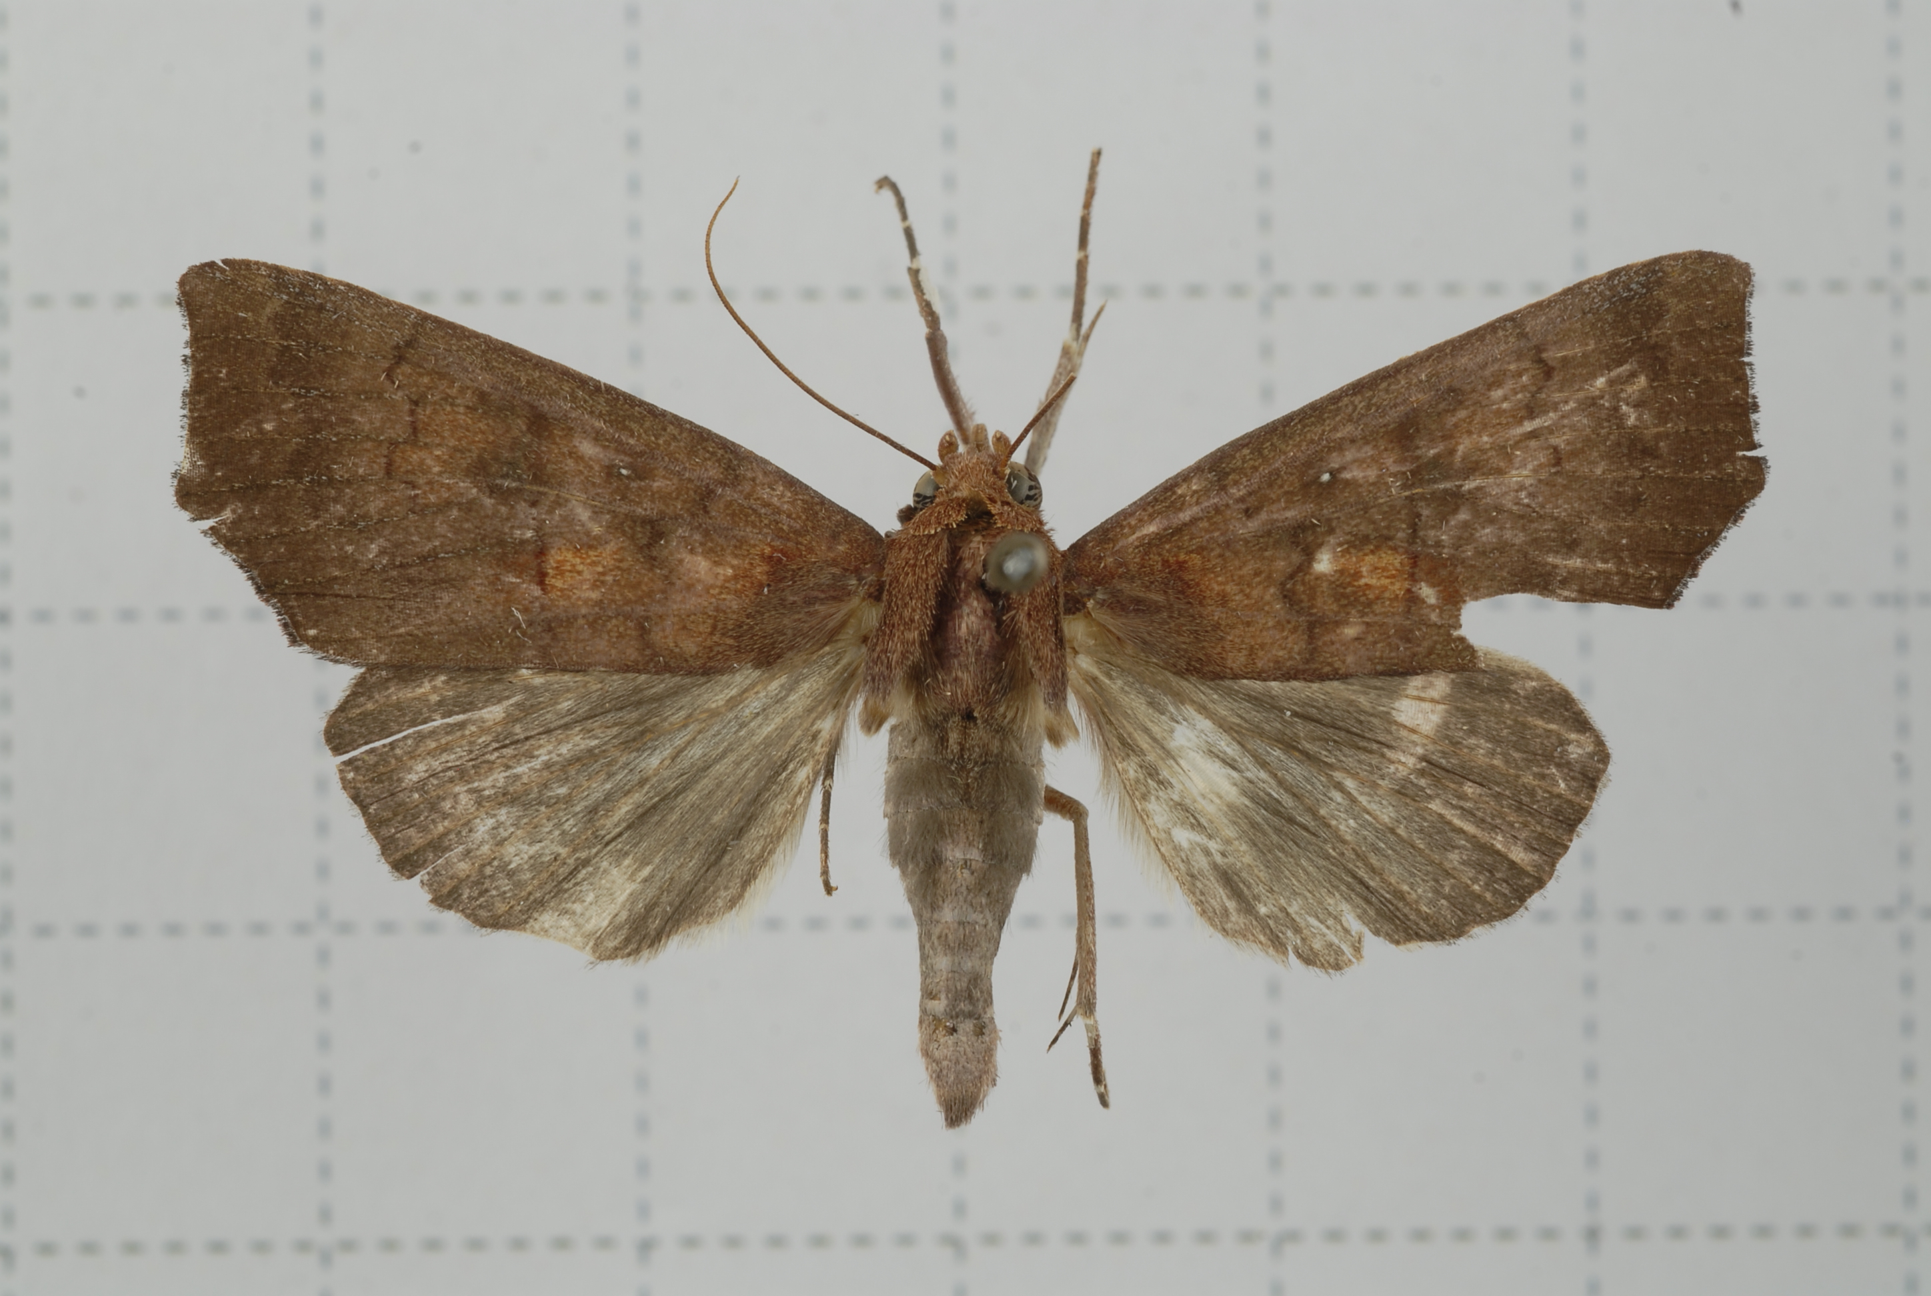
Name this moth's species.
Rusicada privata
